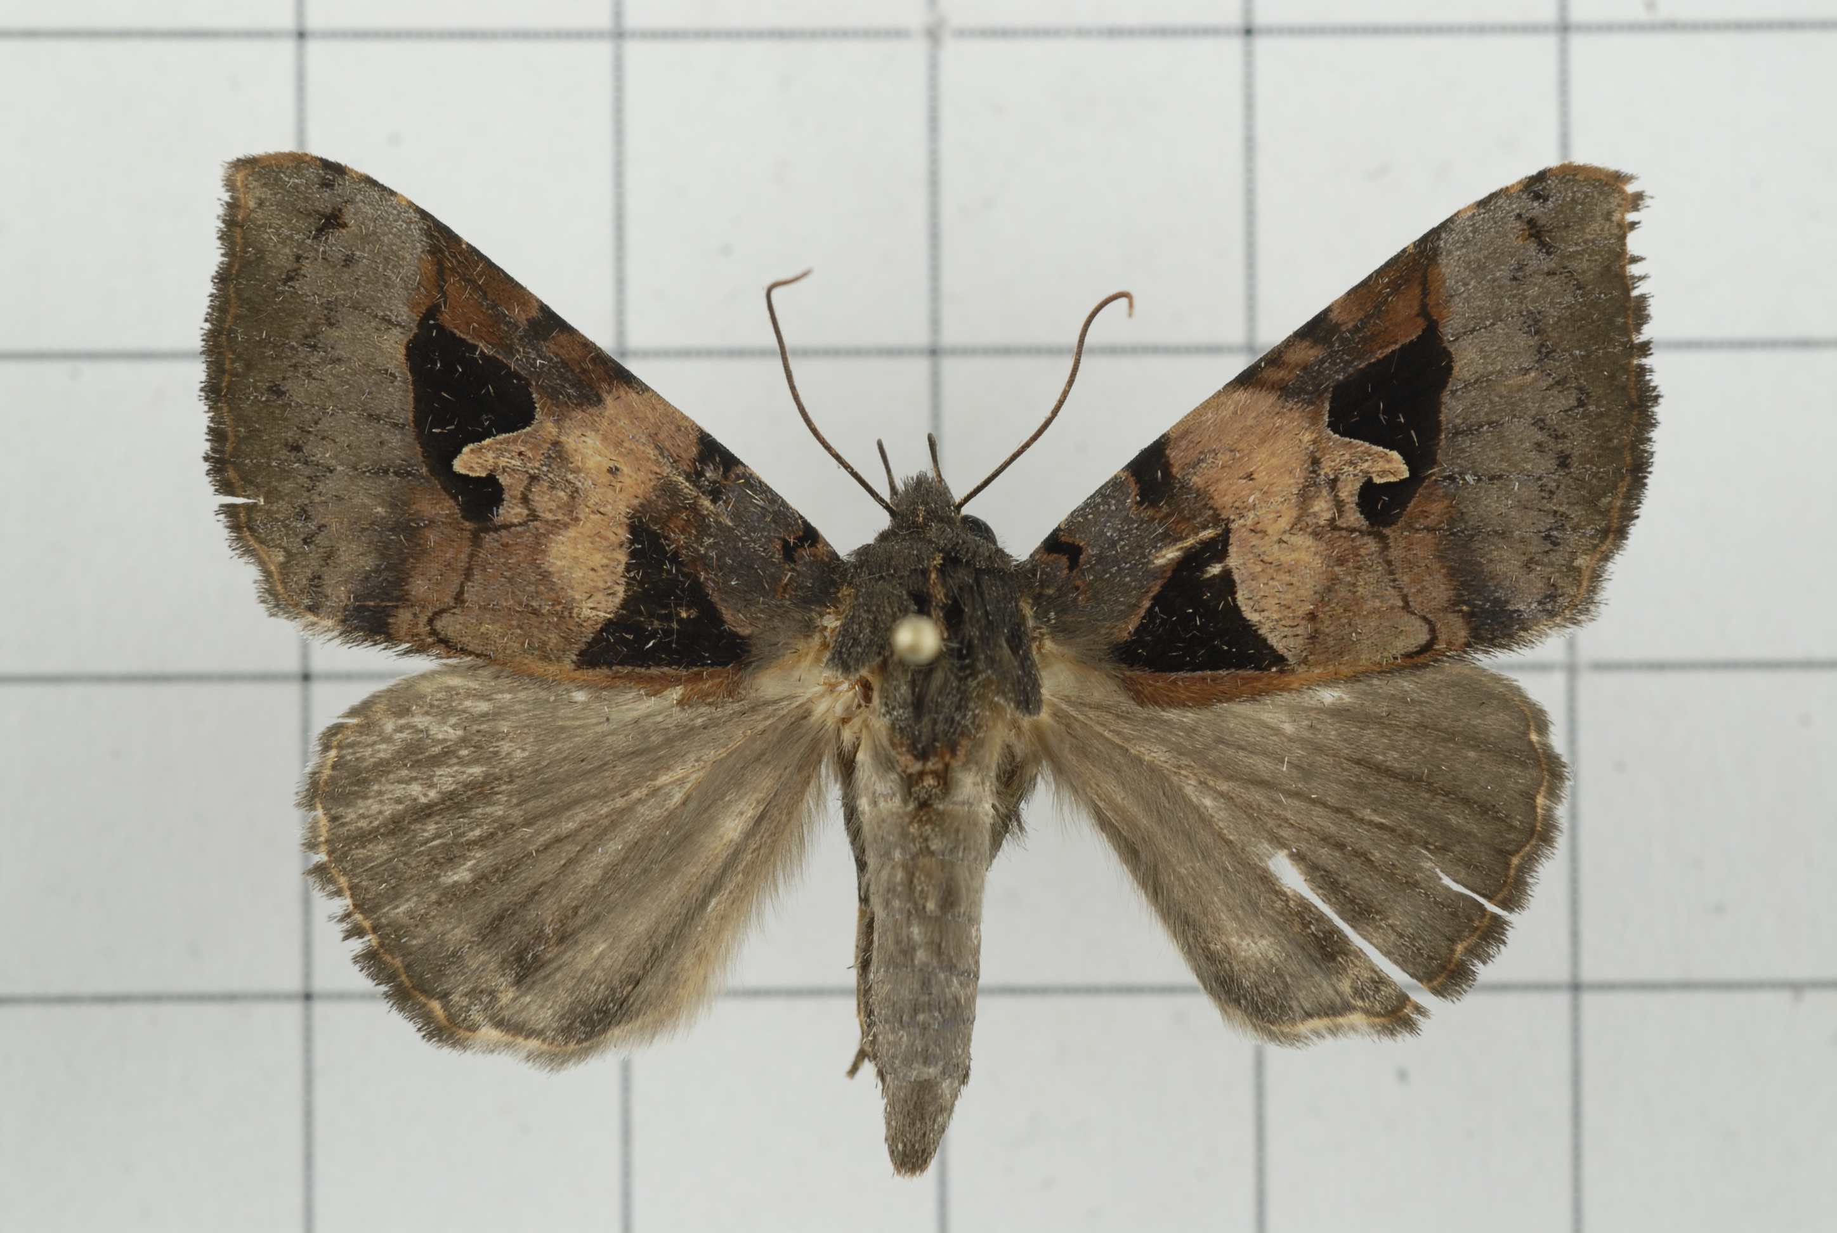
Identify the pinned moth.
Avatha chinensis
